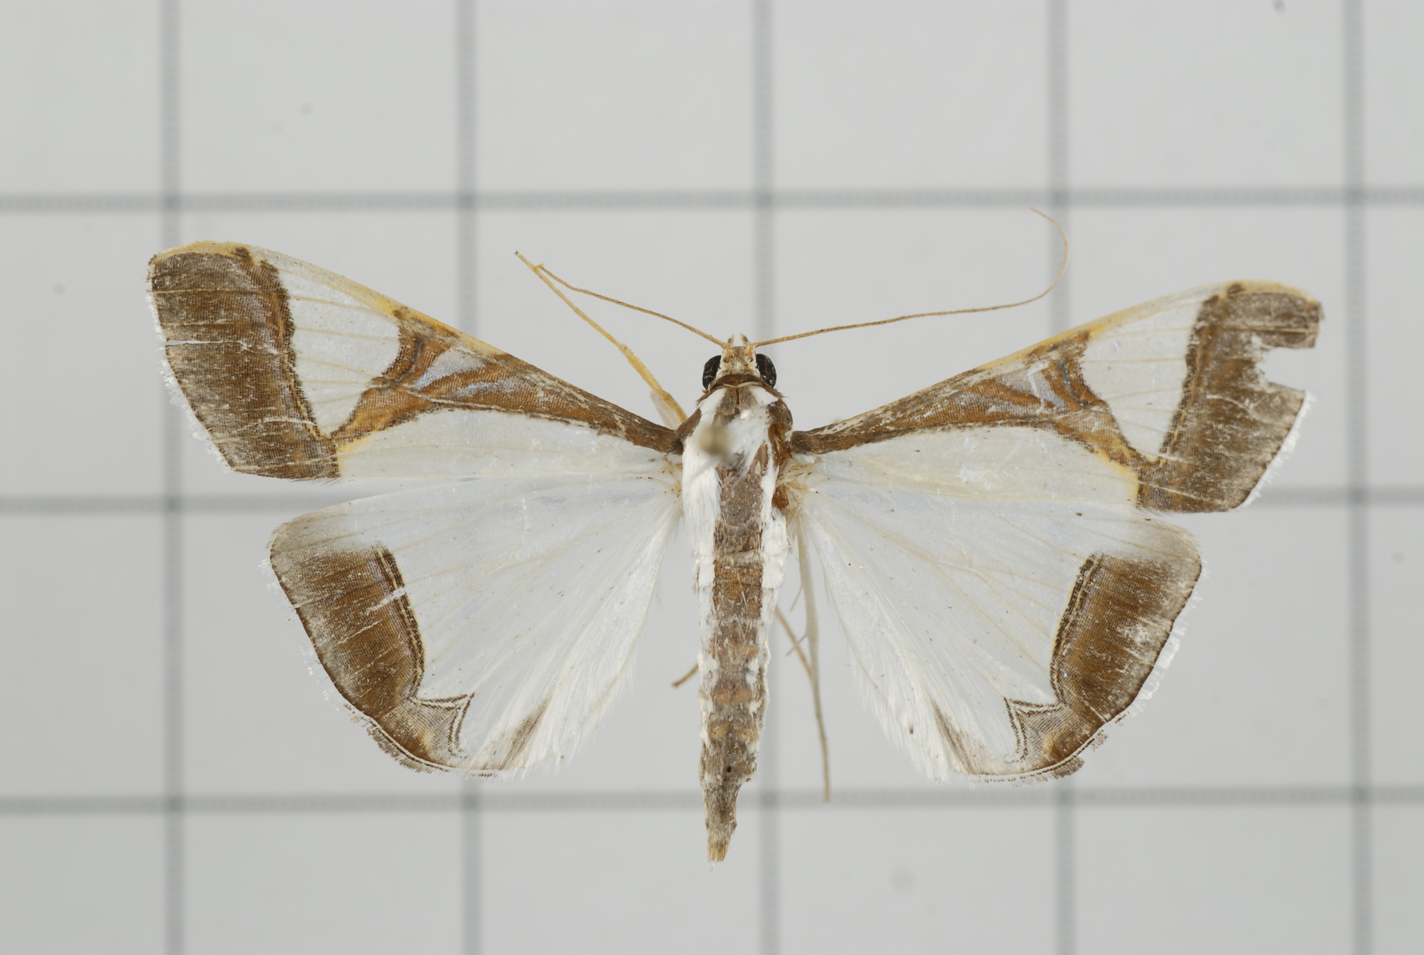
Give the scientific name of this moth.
Agrioglypta eurytusalis
